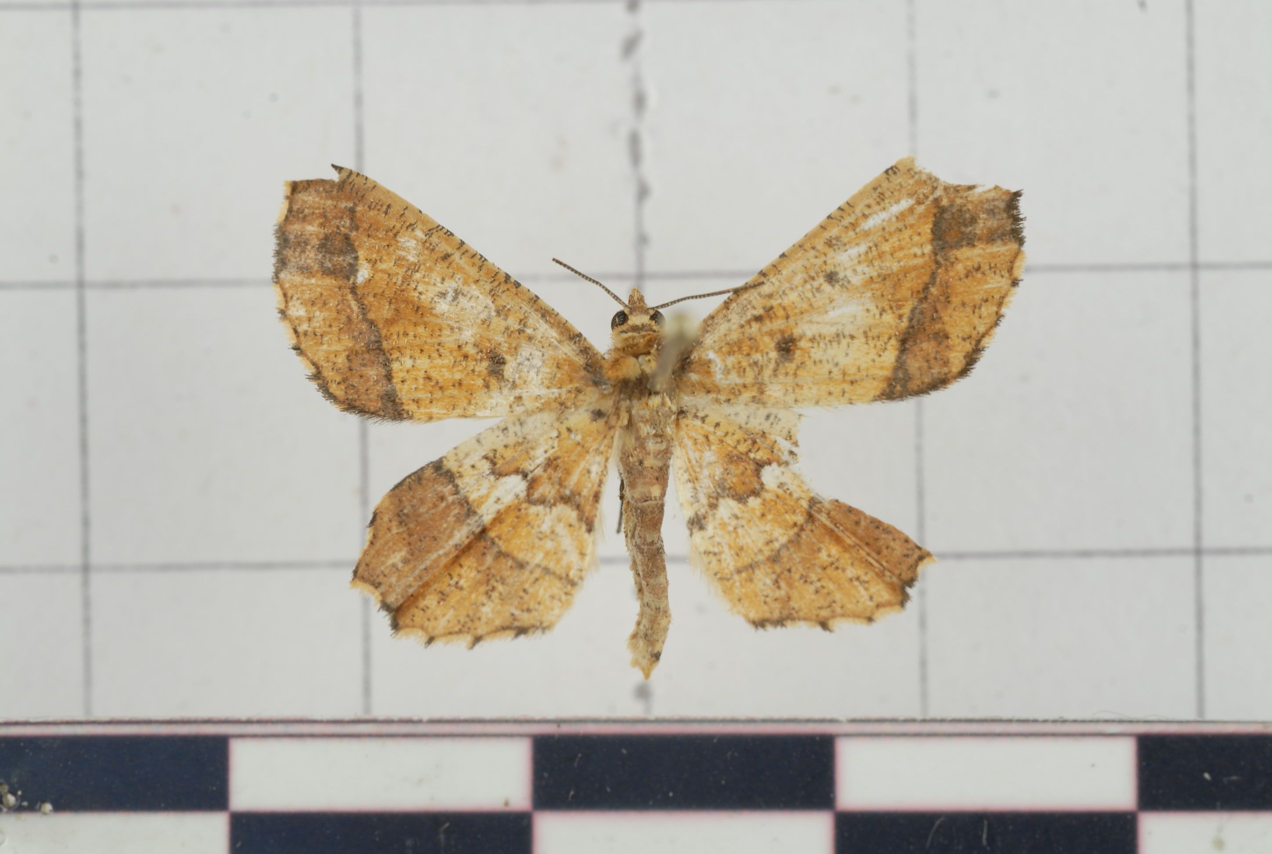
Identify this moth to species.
Entomopteryx combusta combusta
